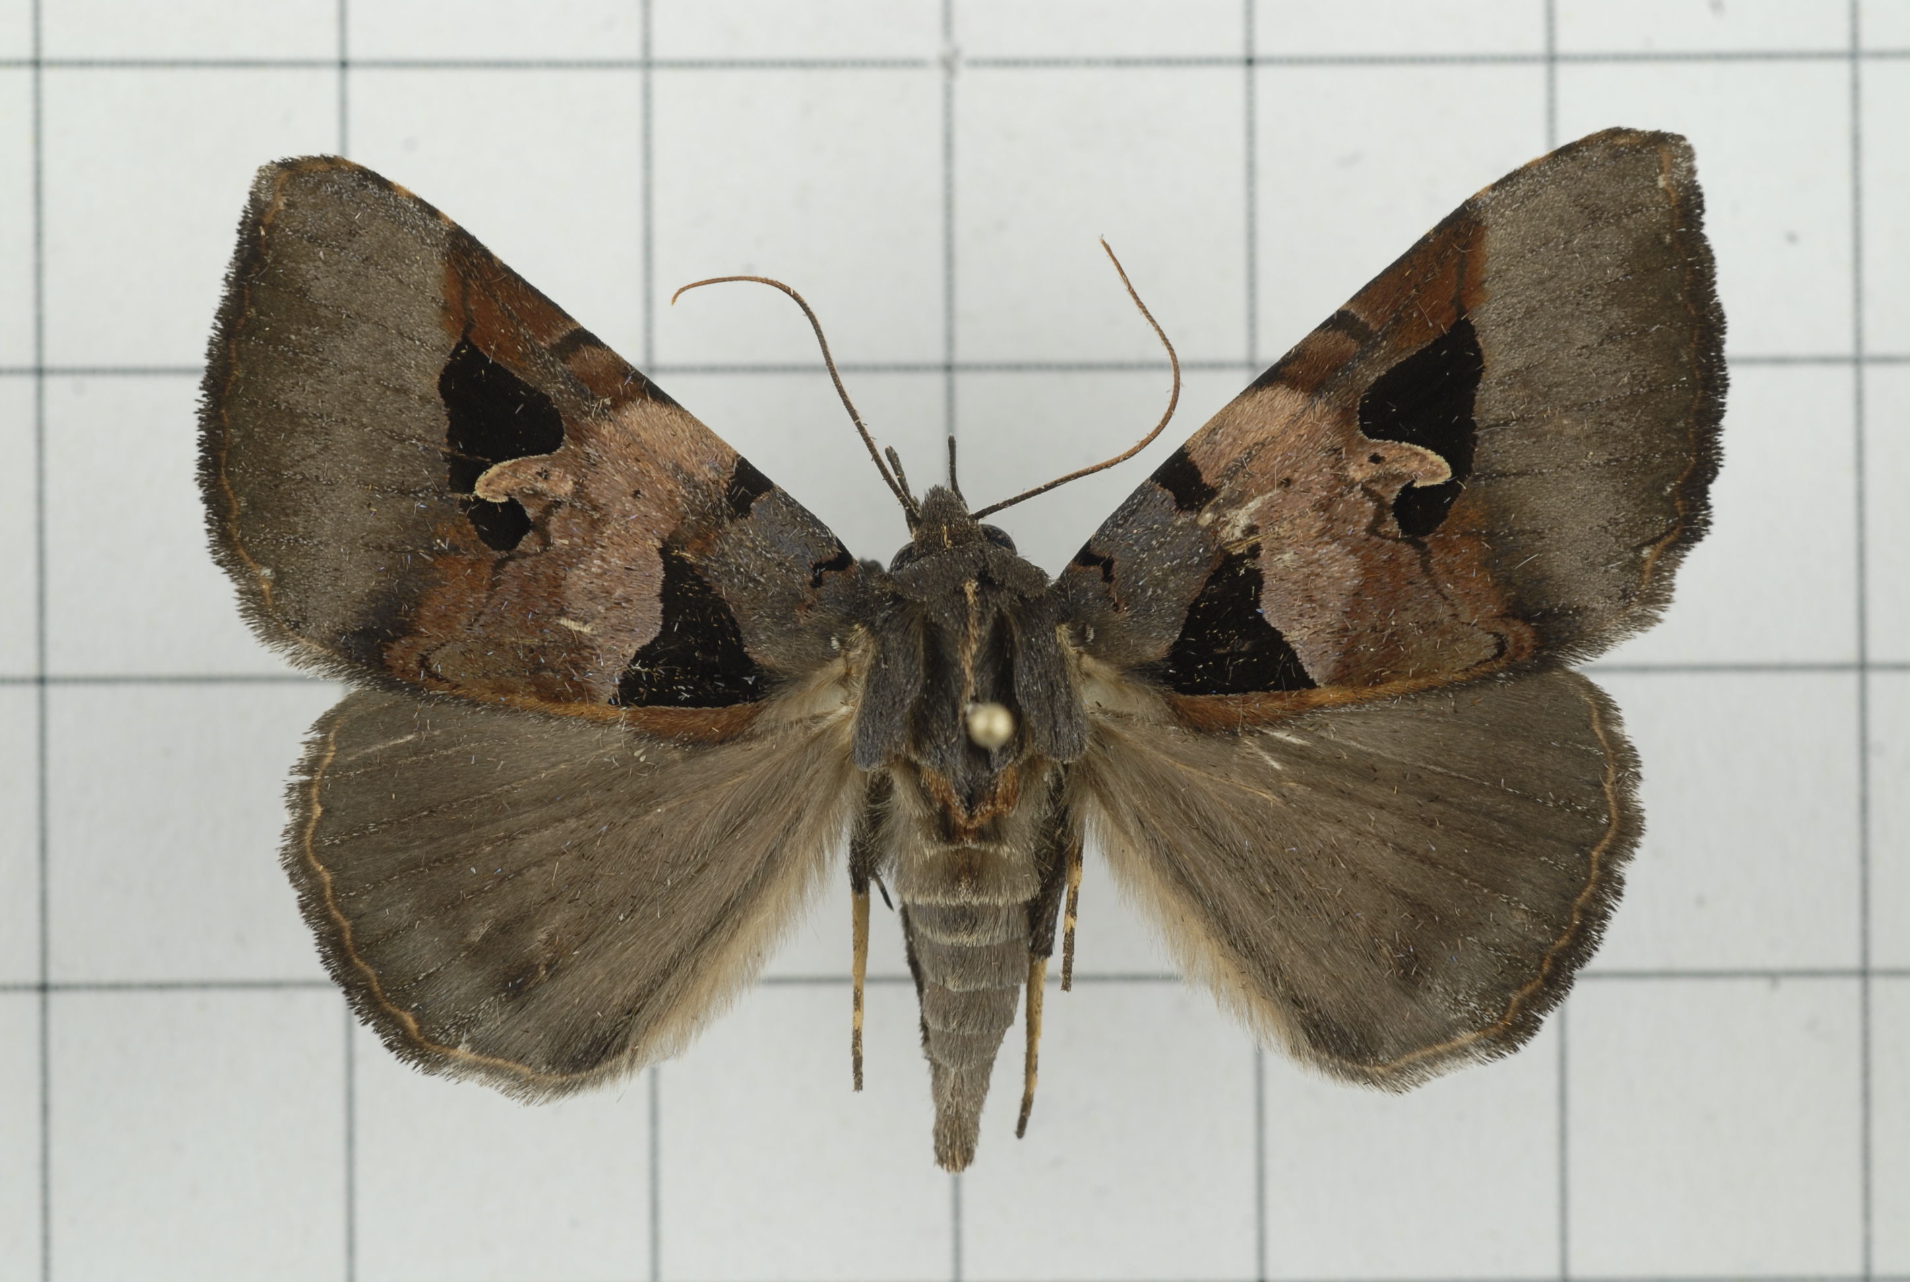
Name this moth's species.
Avatha chinensis
